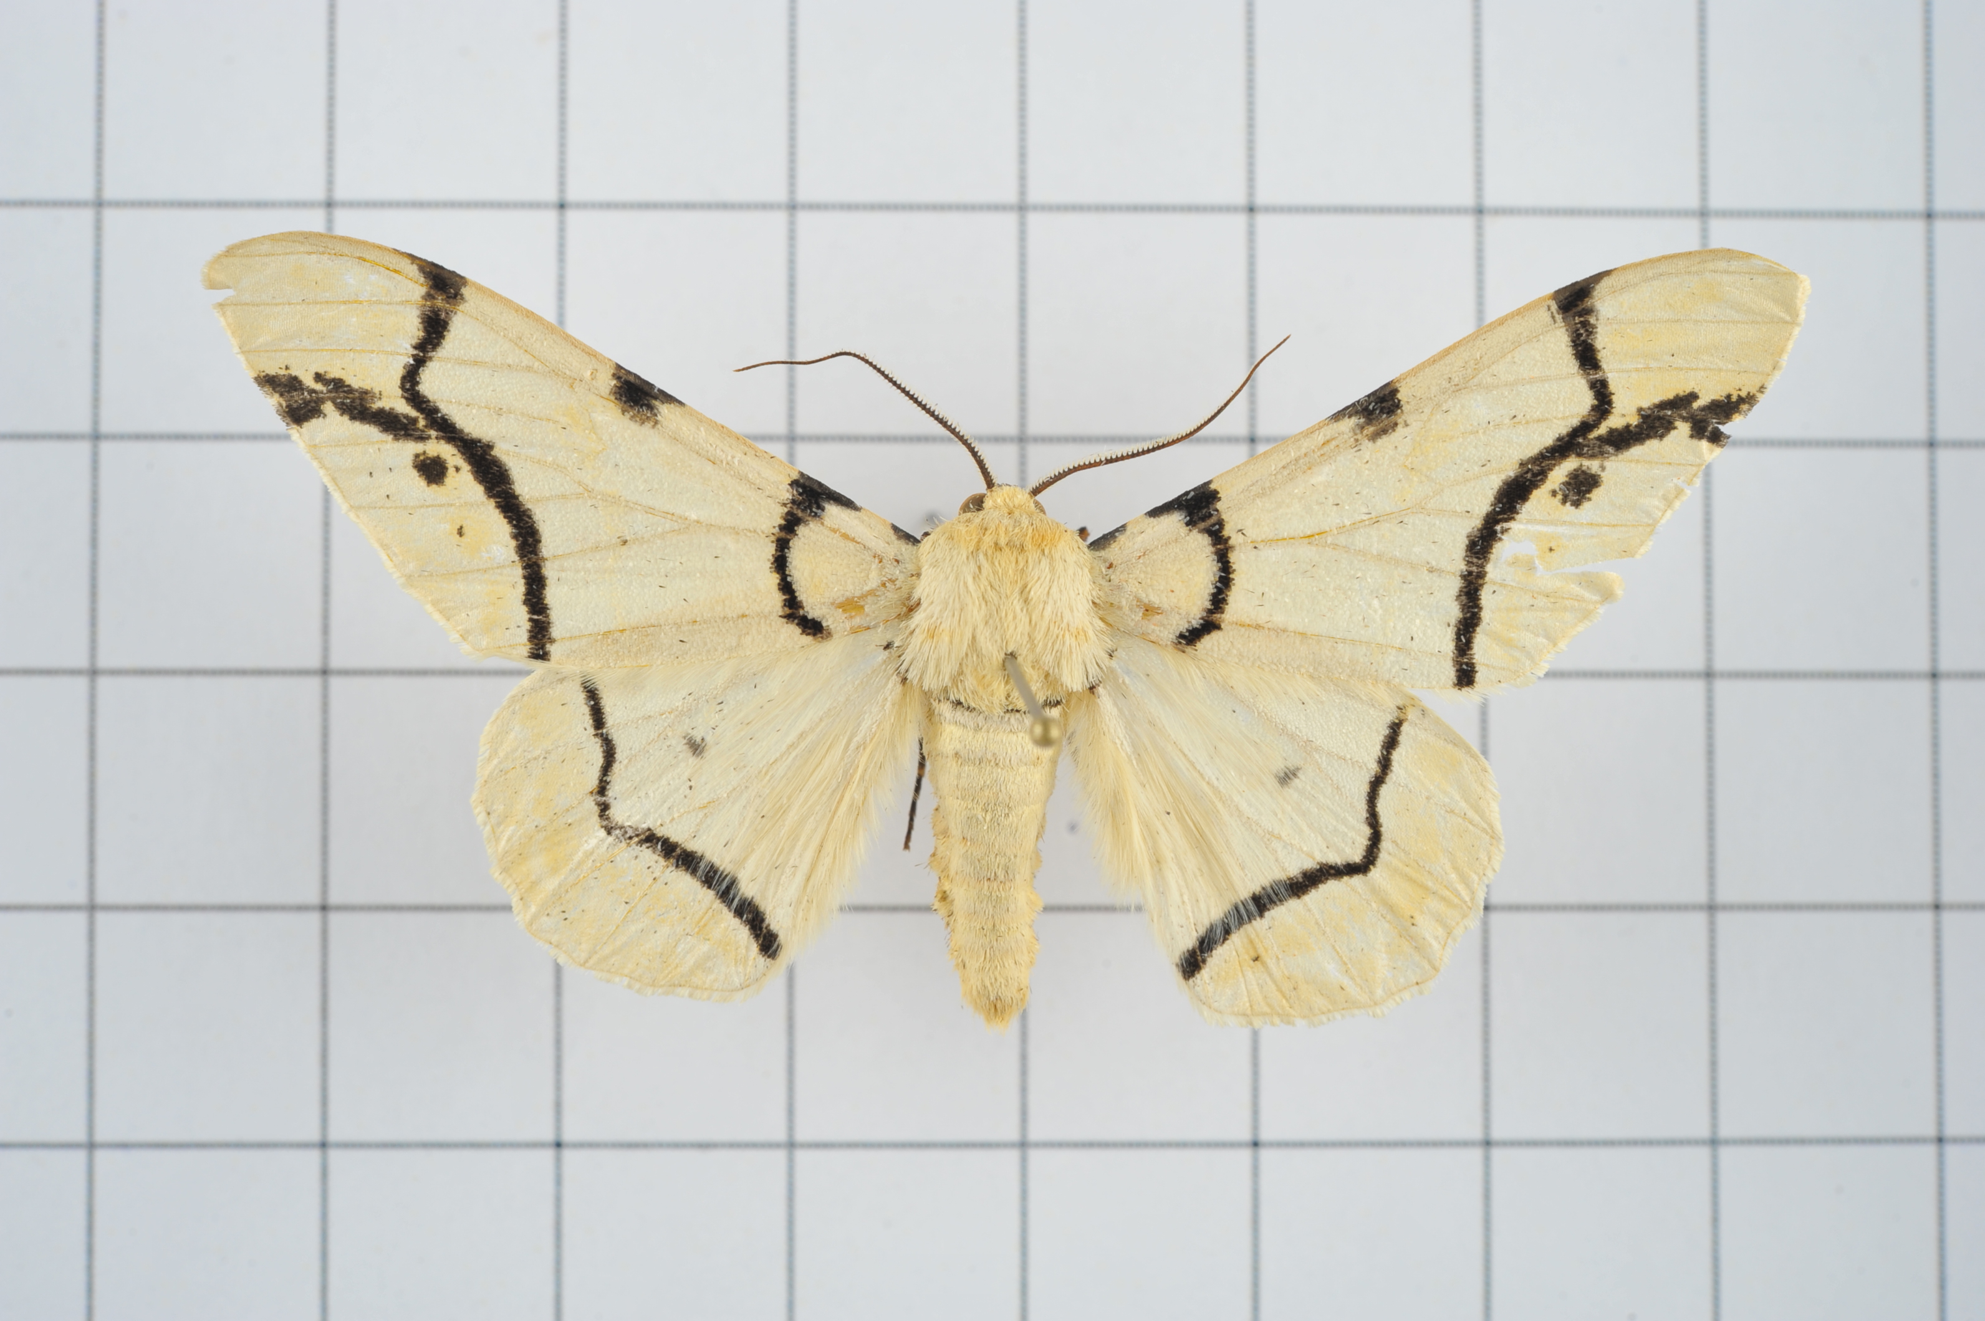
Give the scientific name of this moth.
Biston perclara
